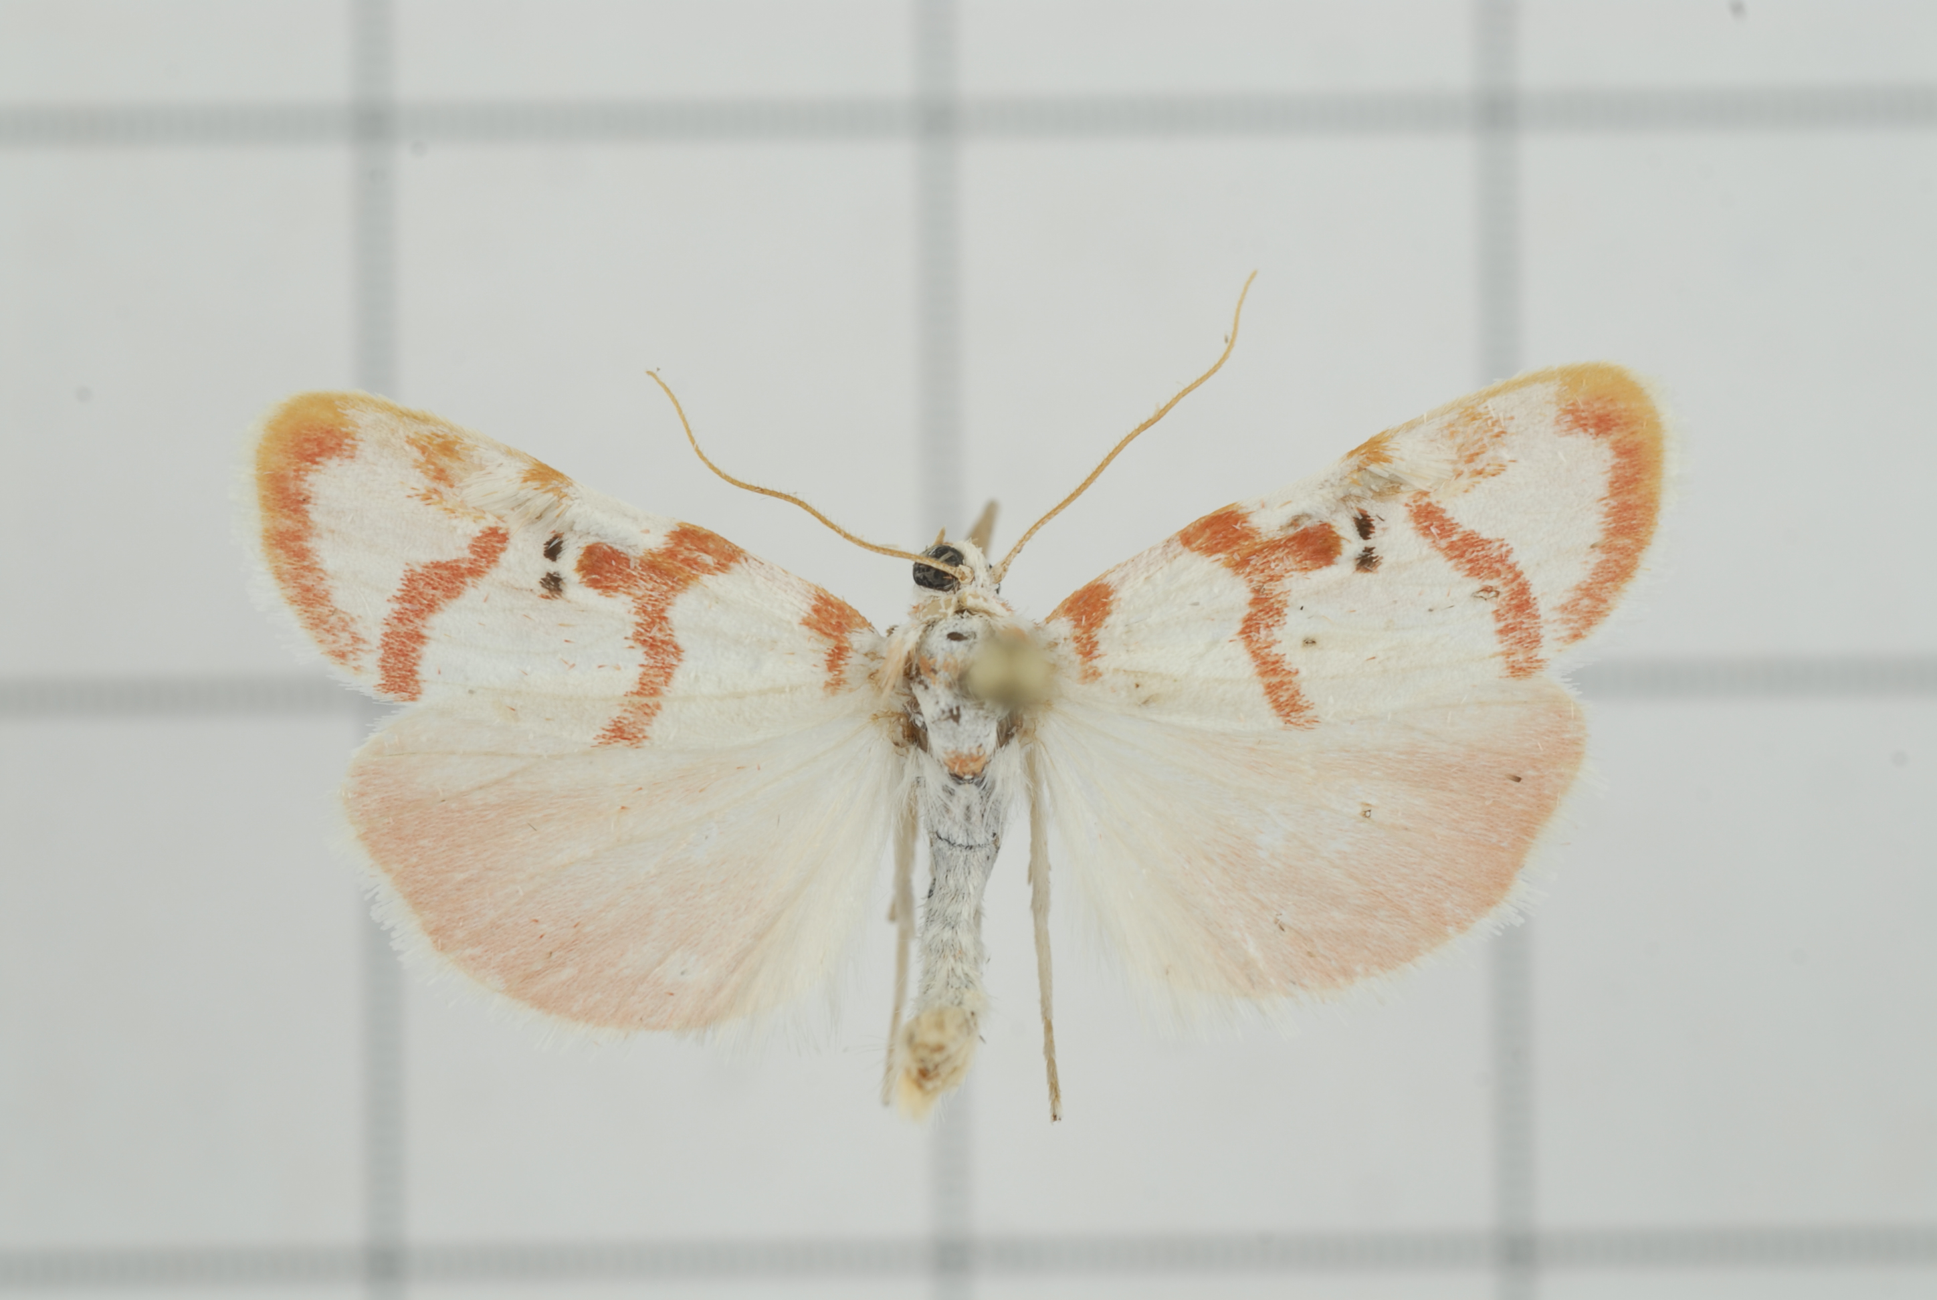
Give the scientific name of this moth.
Cyana hamata hamata
